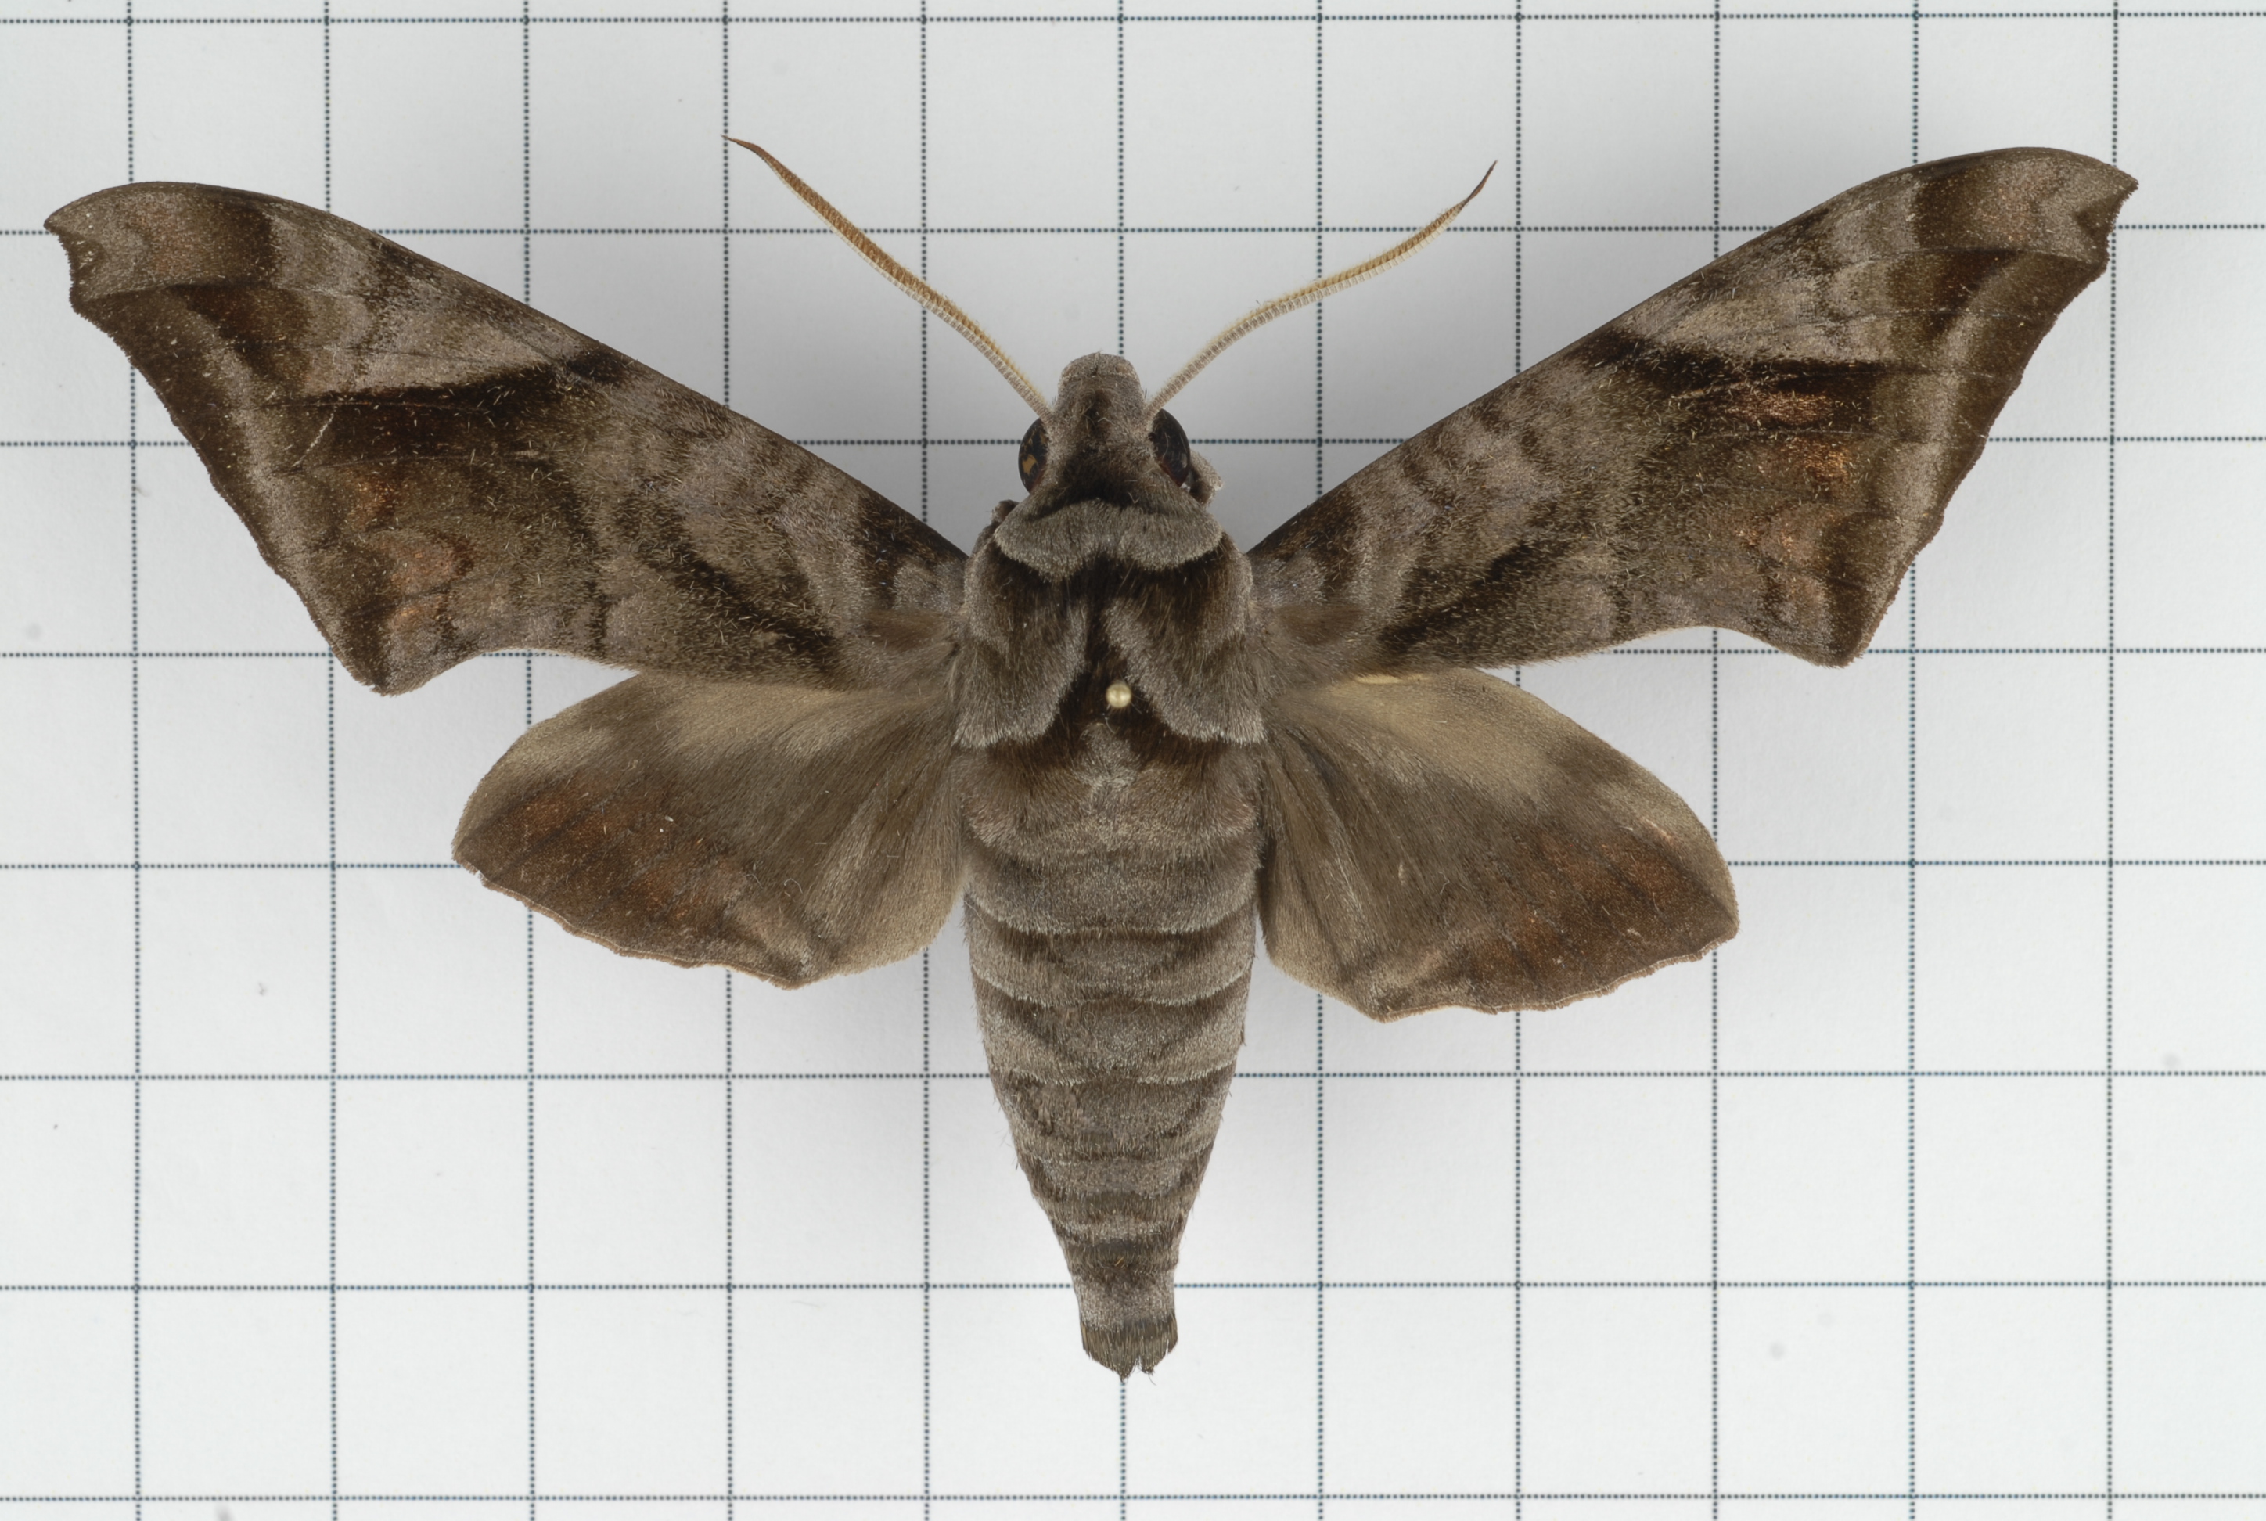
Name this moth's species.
Acosmeryx naga metanaga
